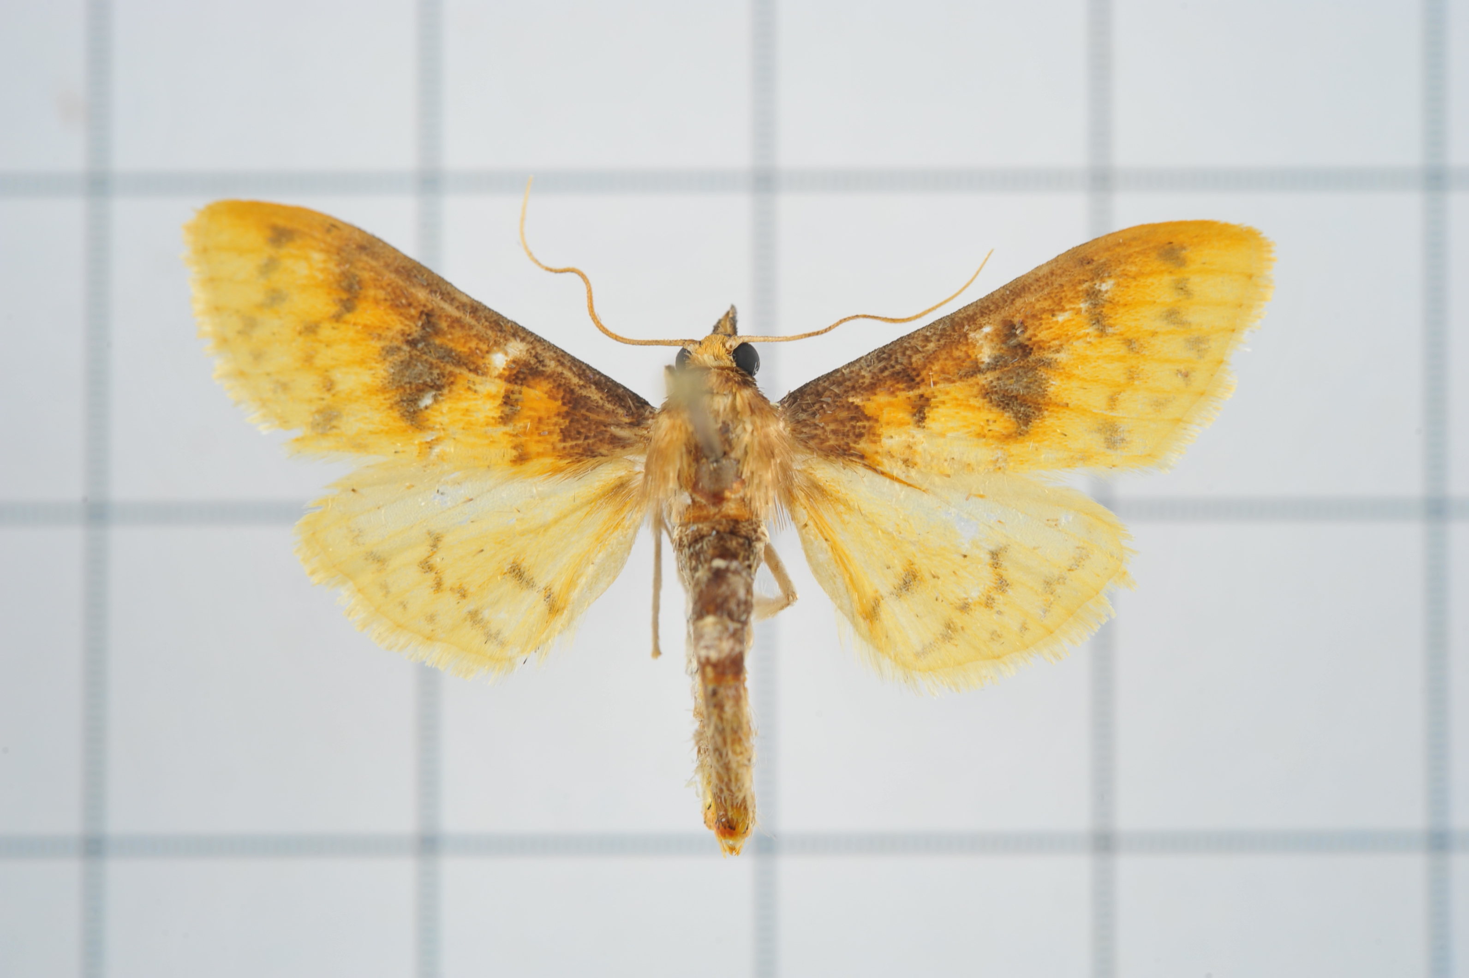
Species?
Polygrammodes sabelialis
